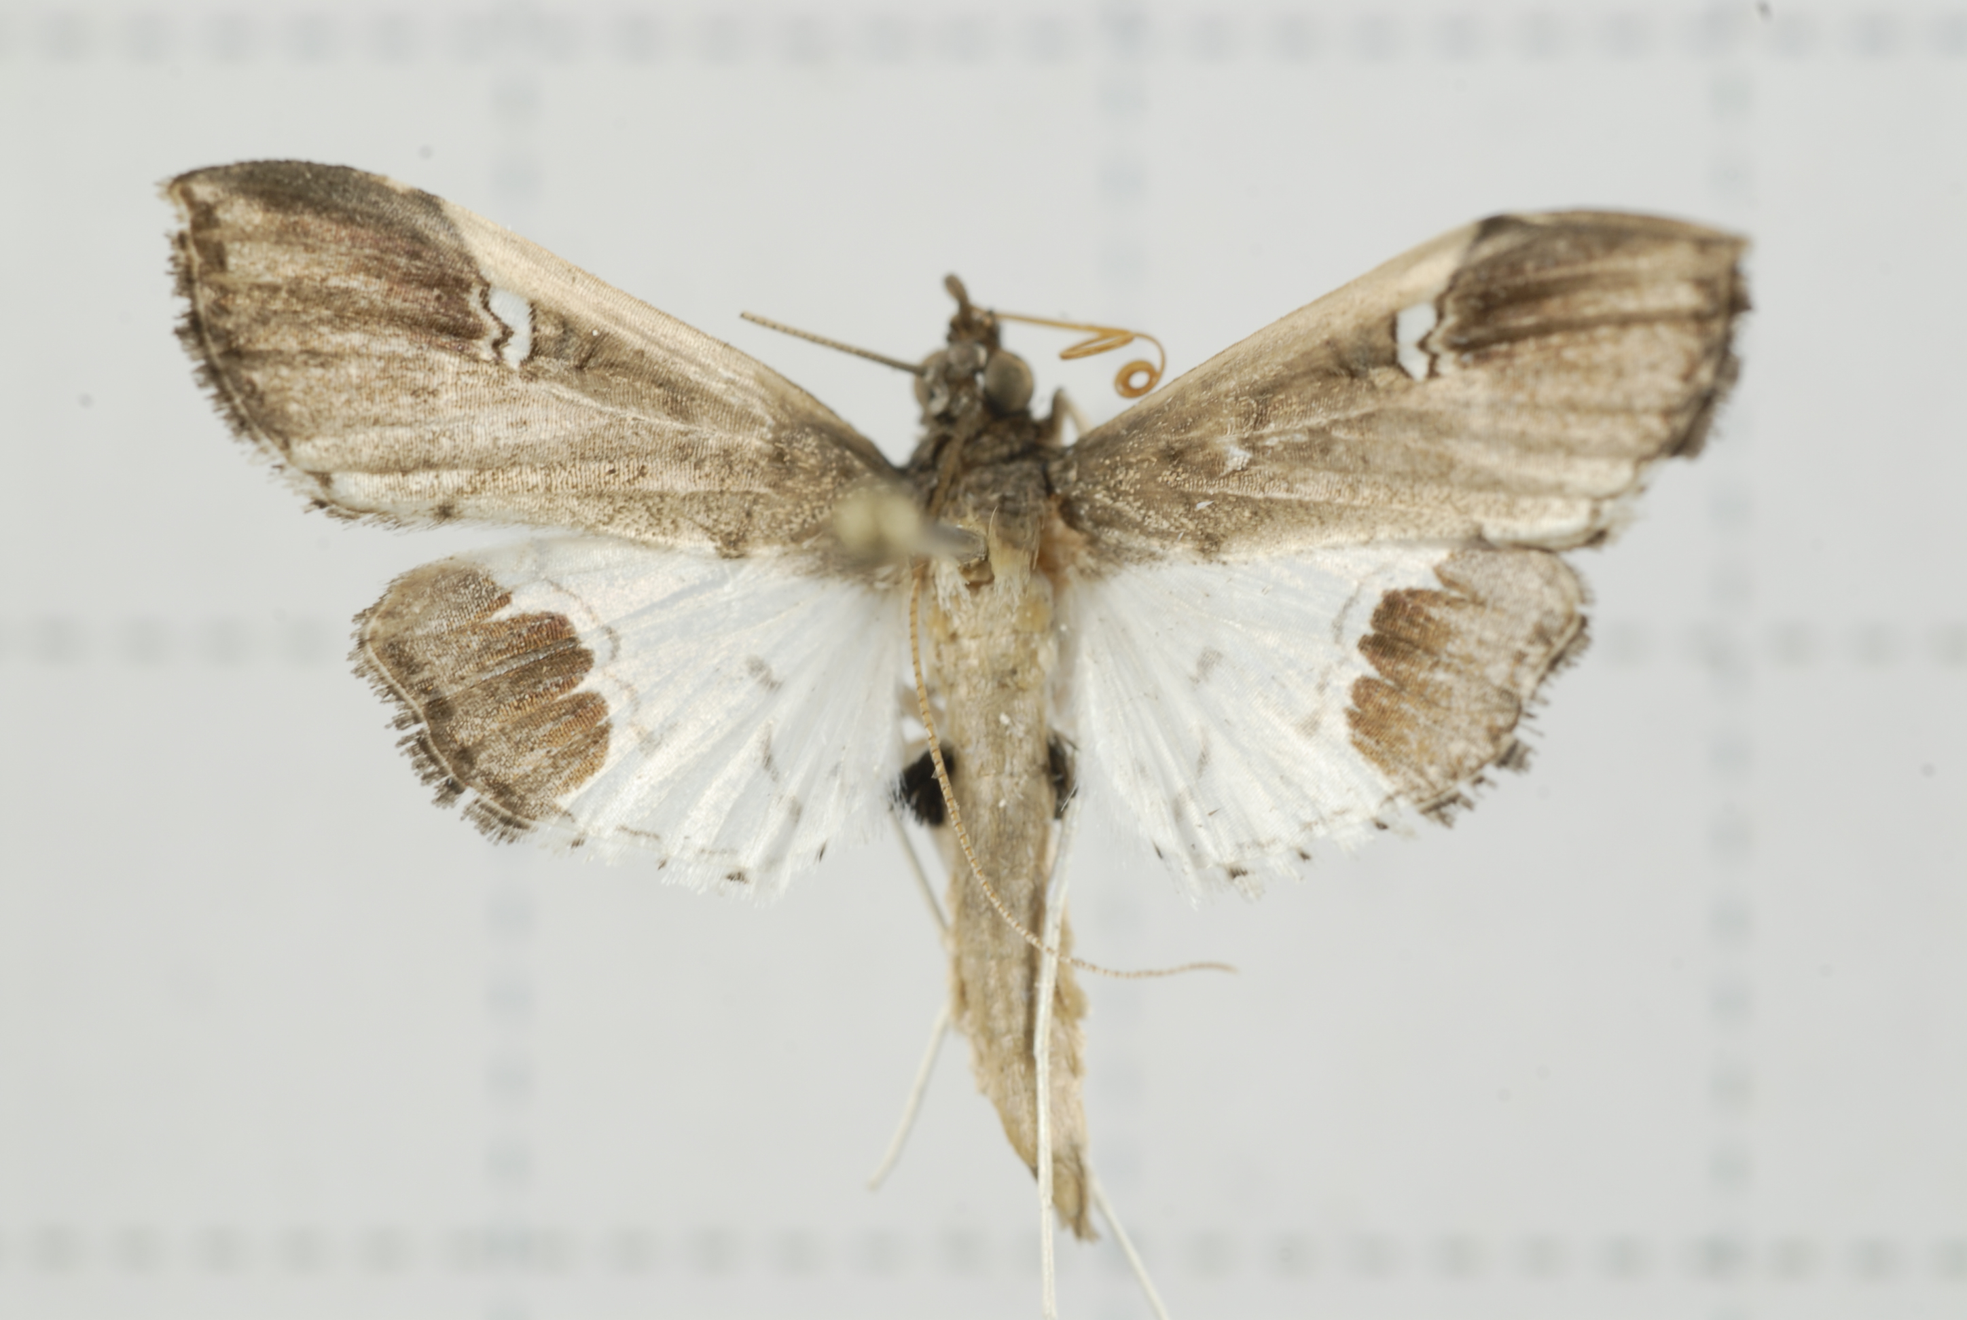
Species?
Maruca amboinalis
